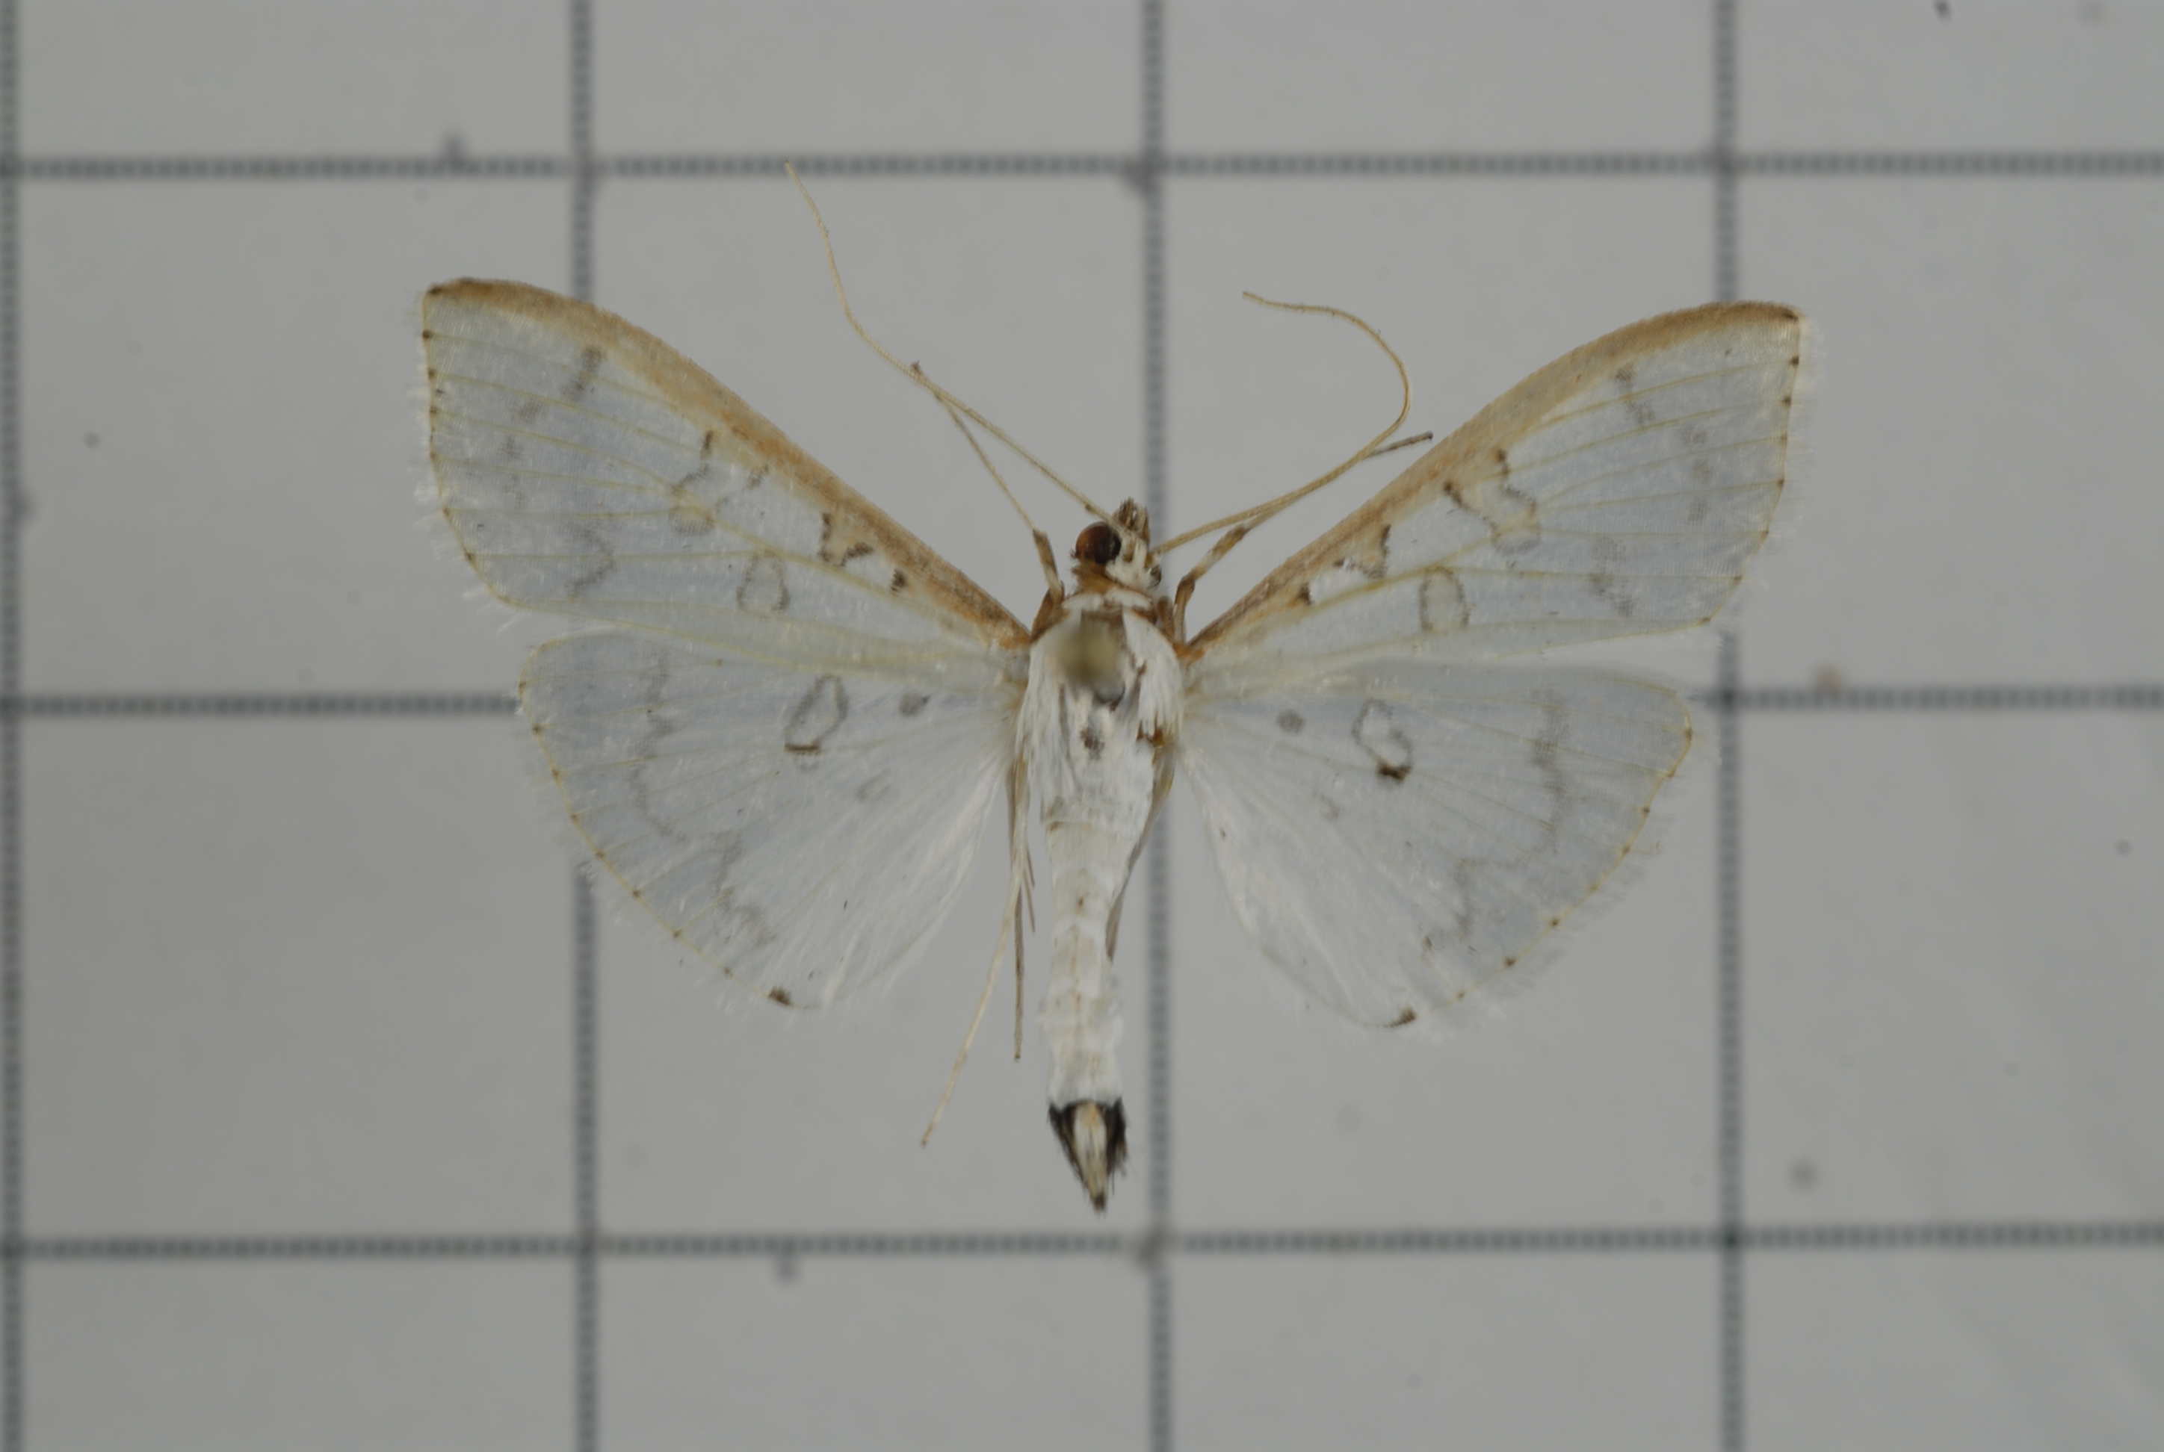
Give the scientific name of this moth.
Palpita hypohomalia
